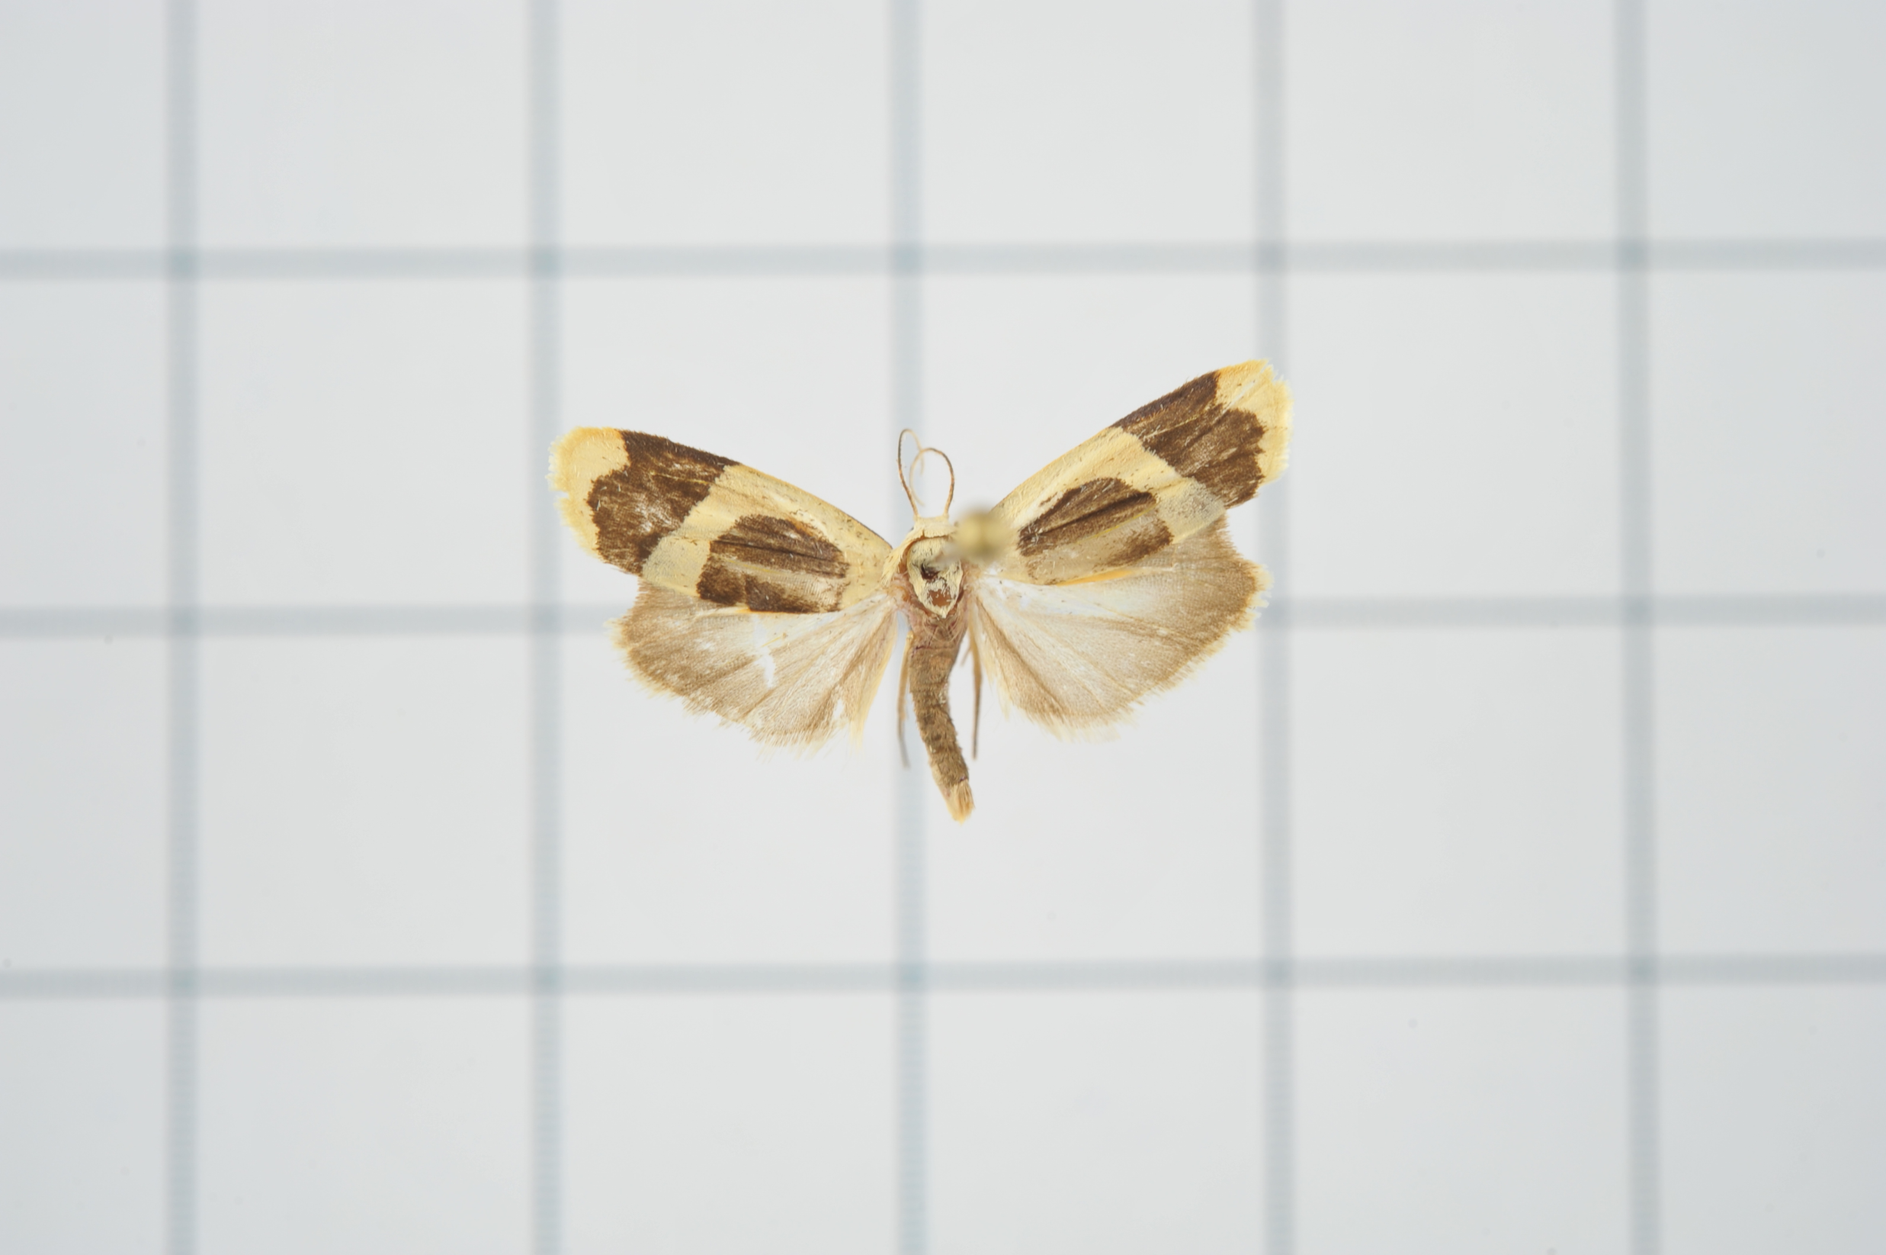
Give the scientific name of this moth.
Garudinia taioana
